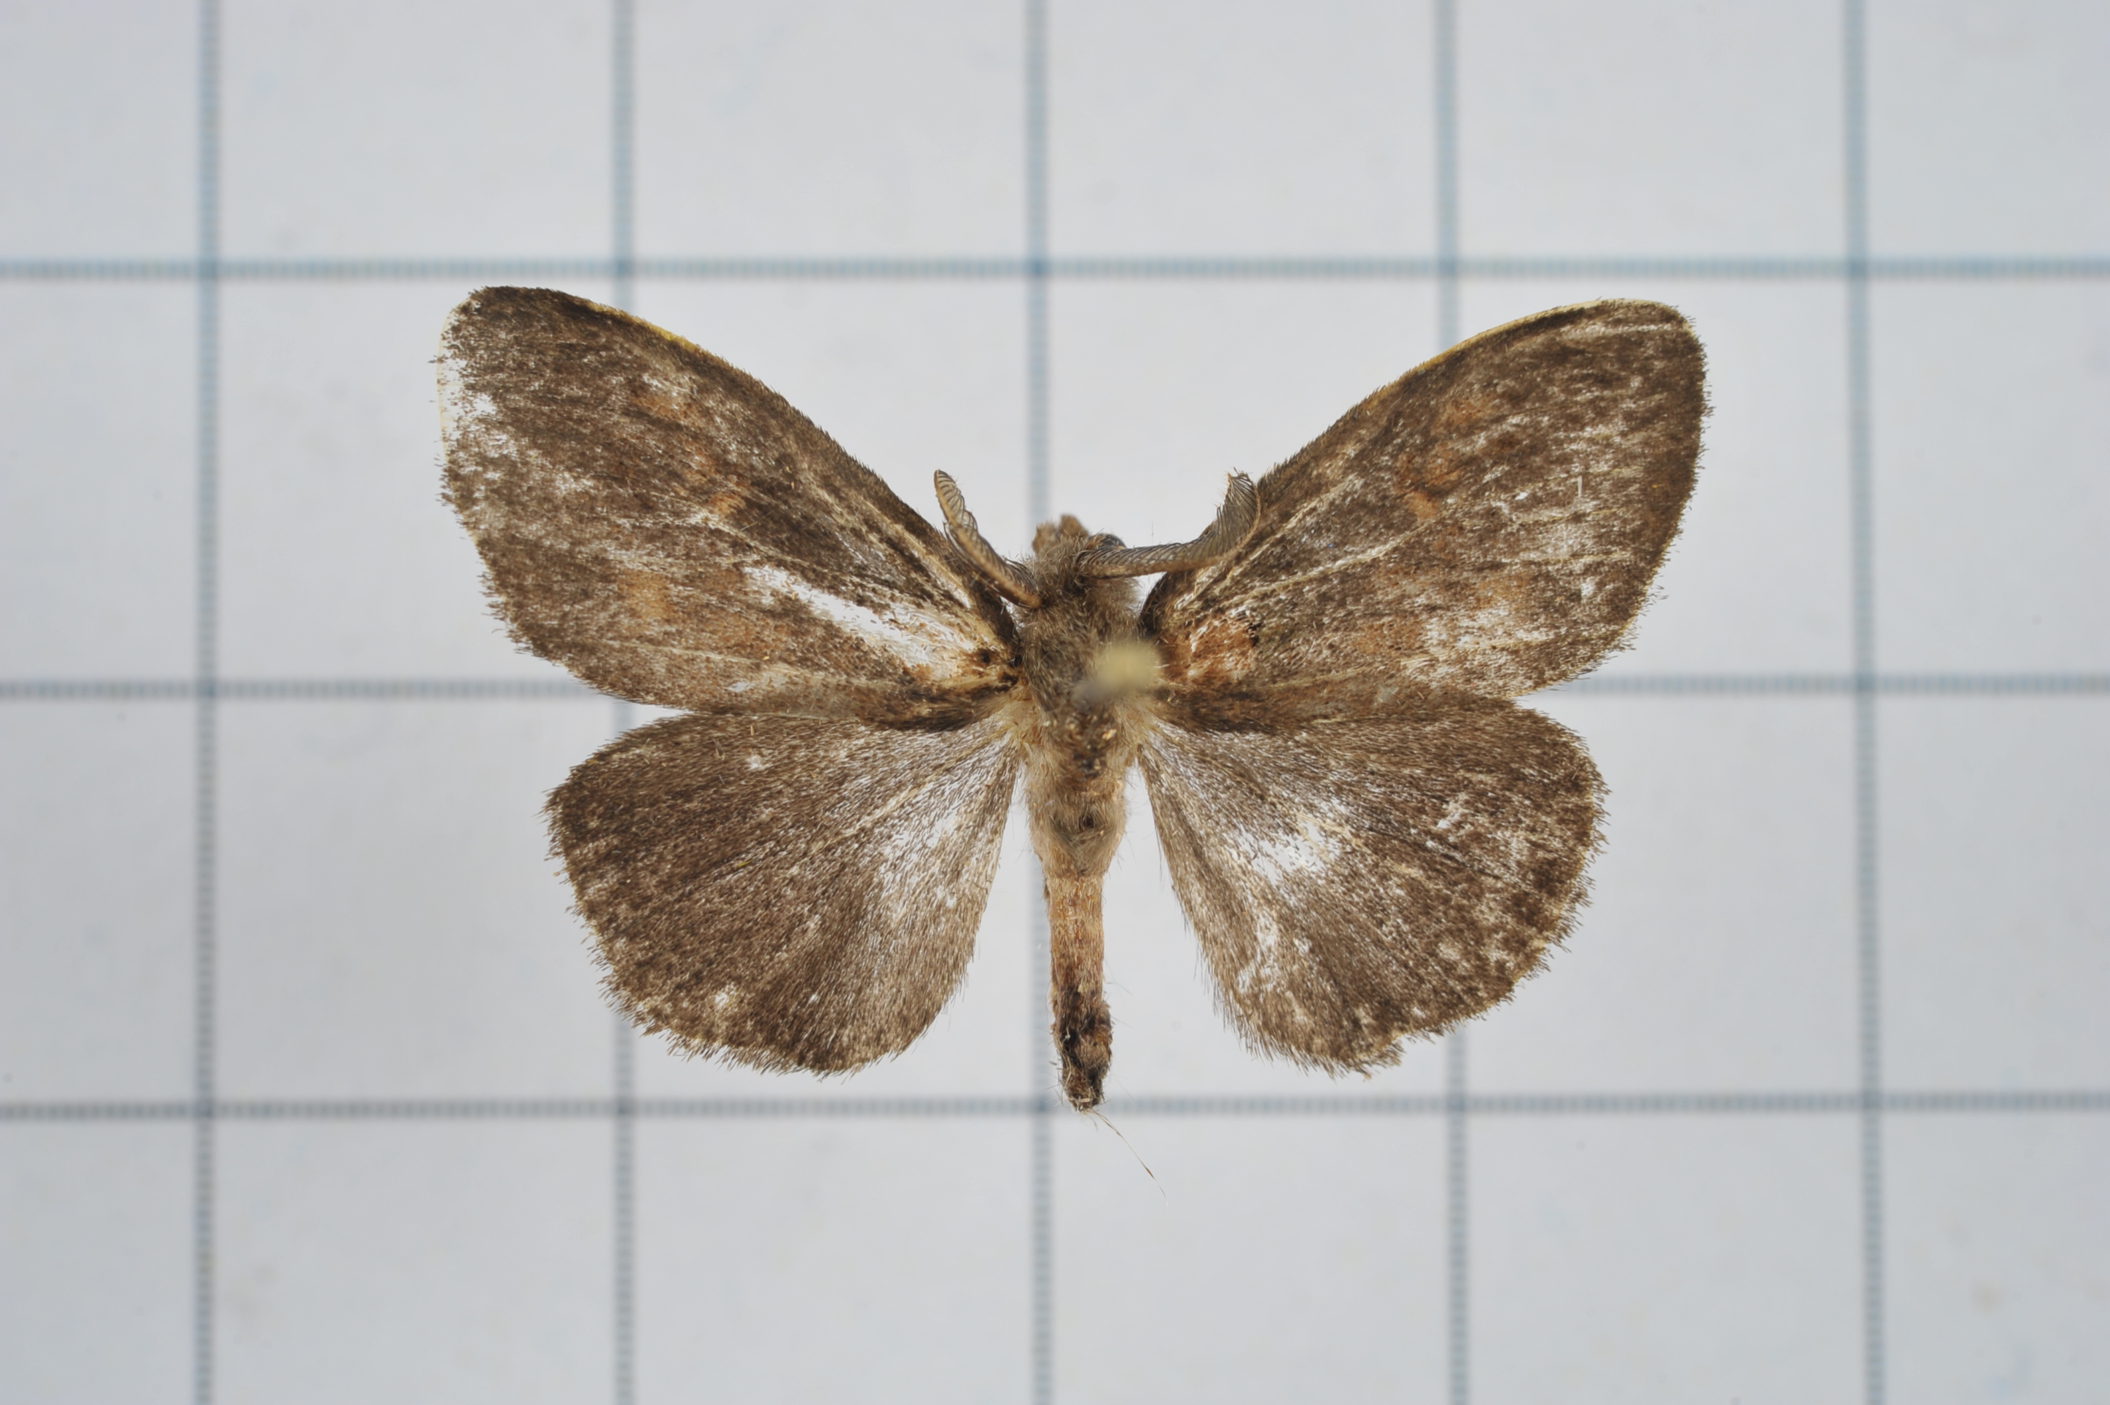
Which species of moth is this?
Olene dudgeoni
